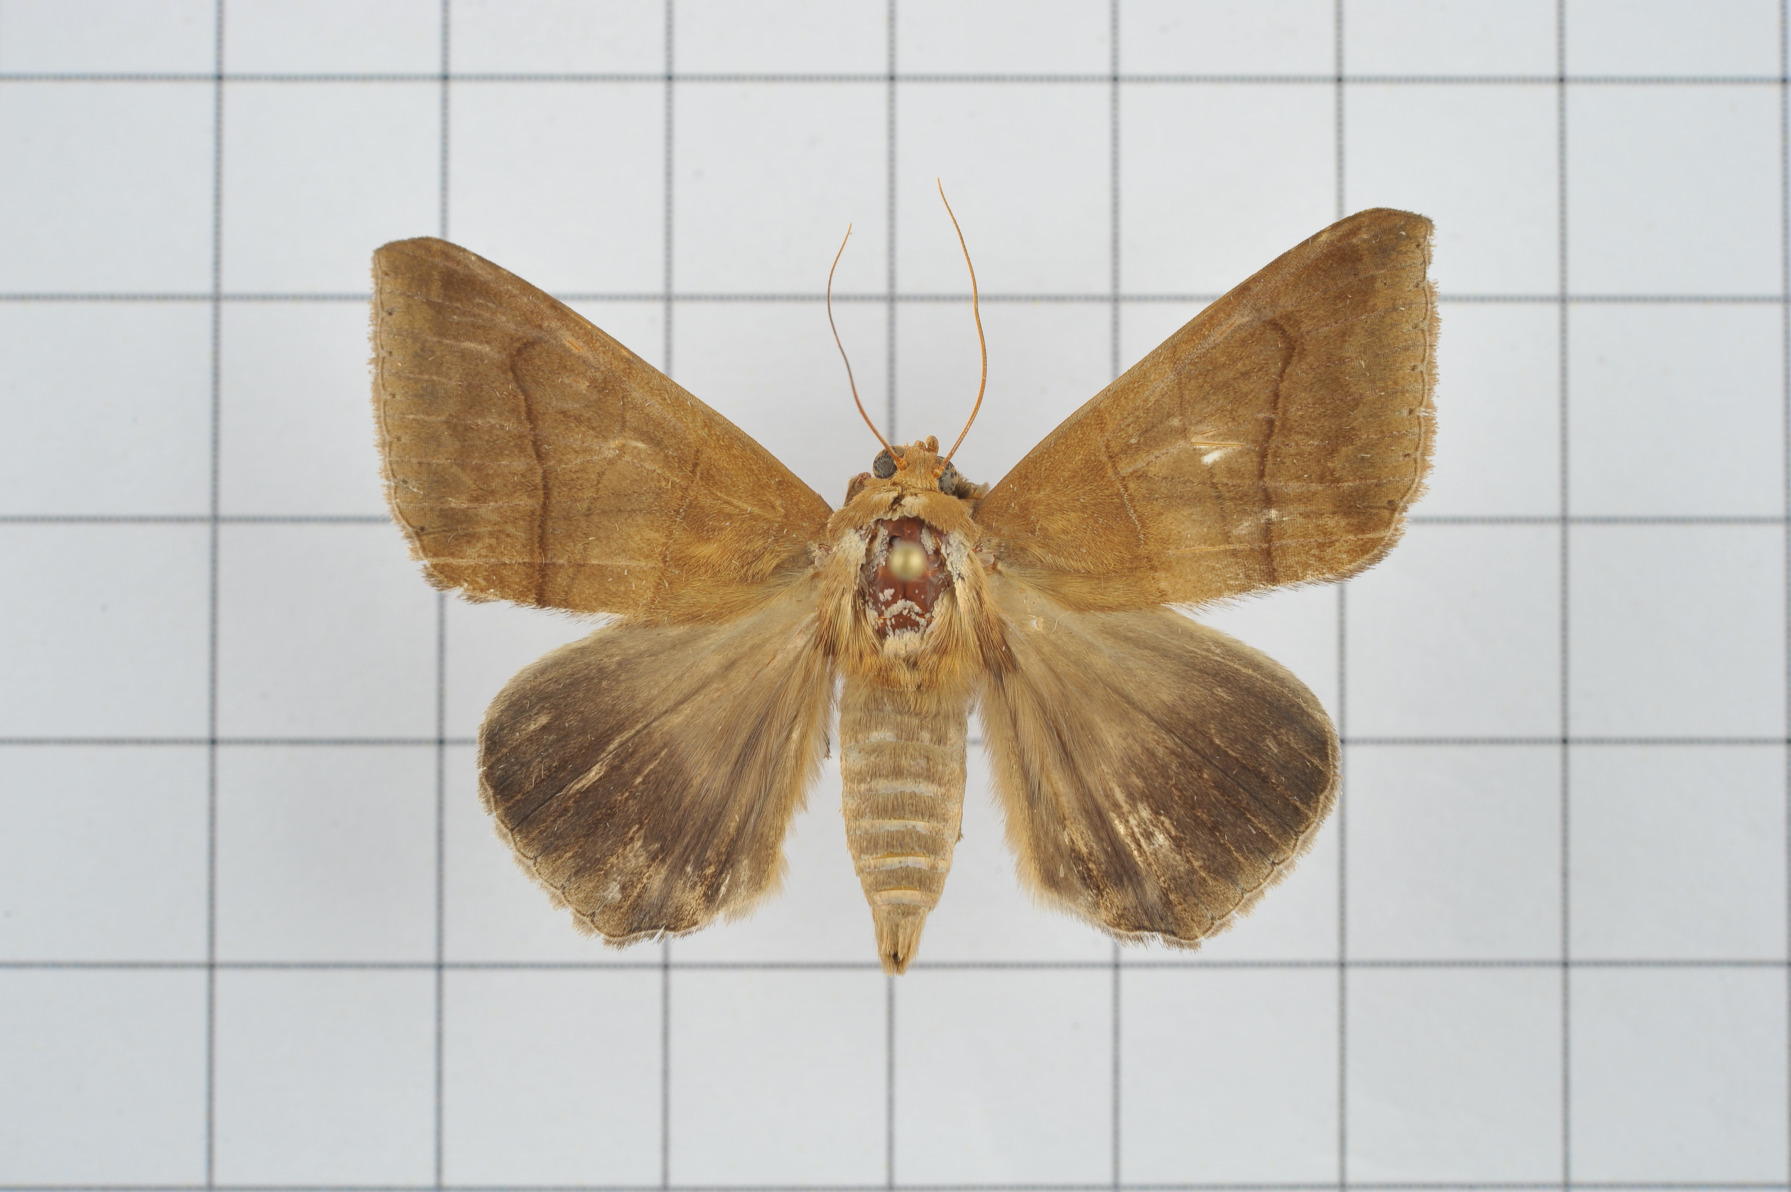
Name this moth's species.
Bastilla absentimacula
